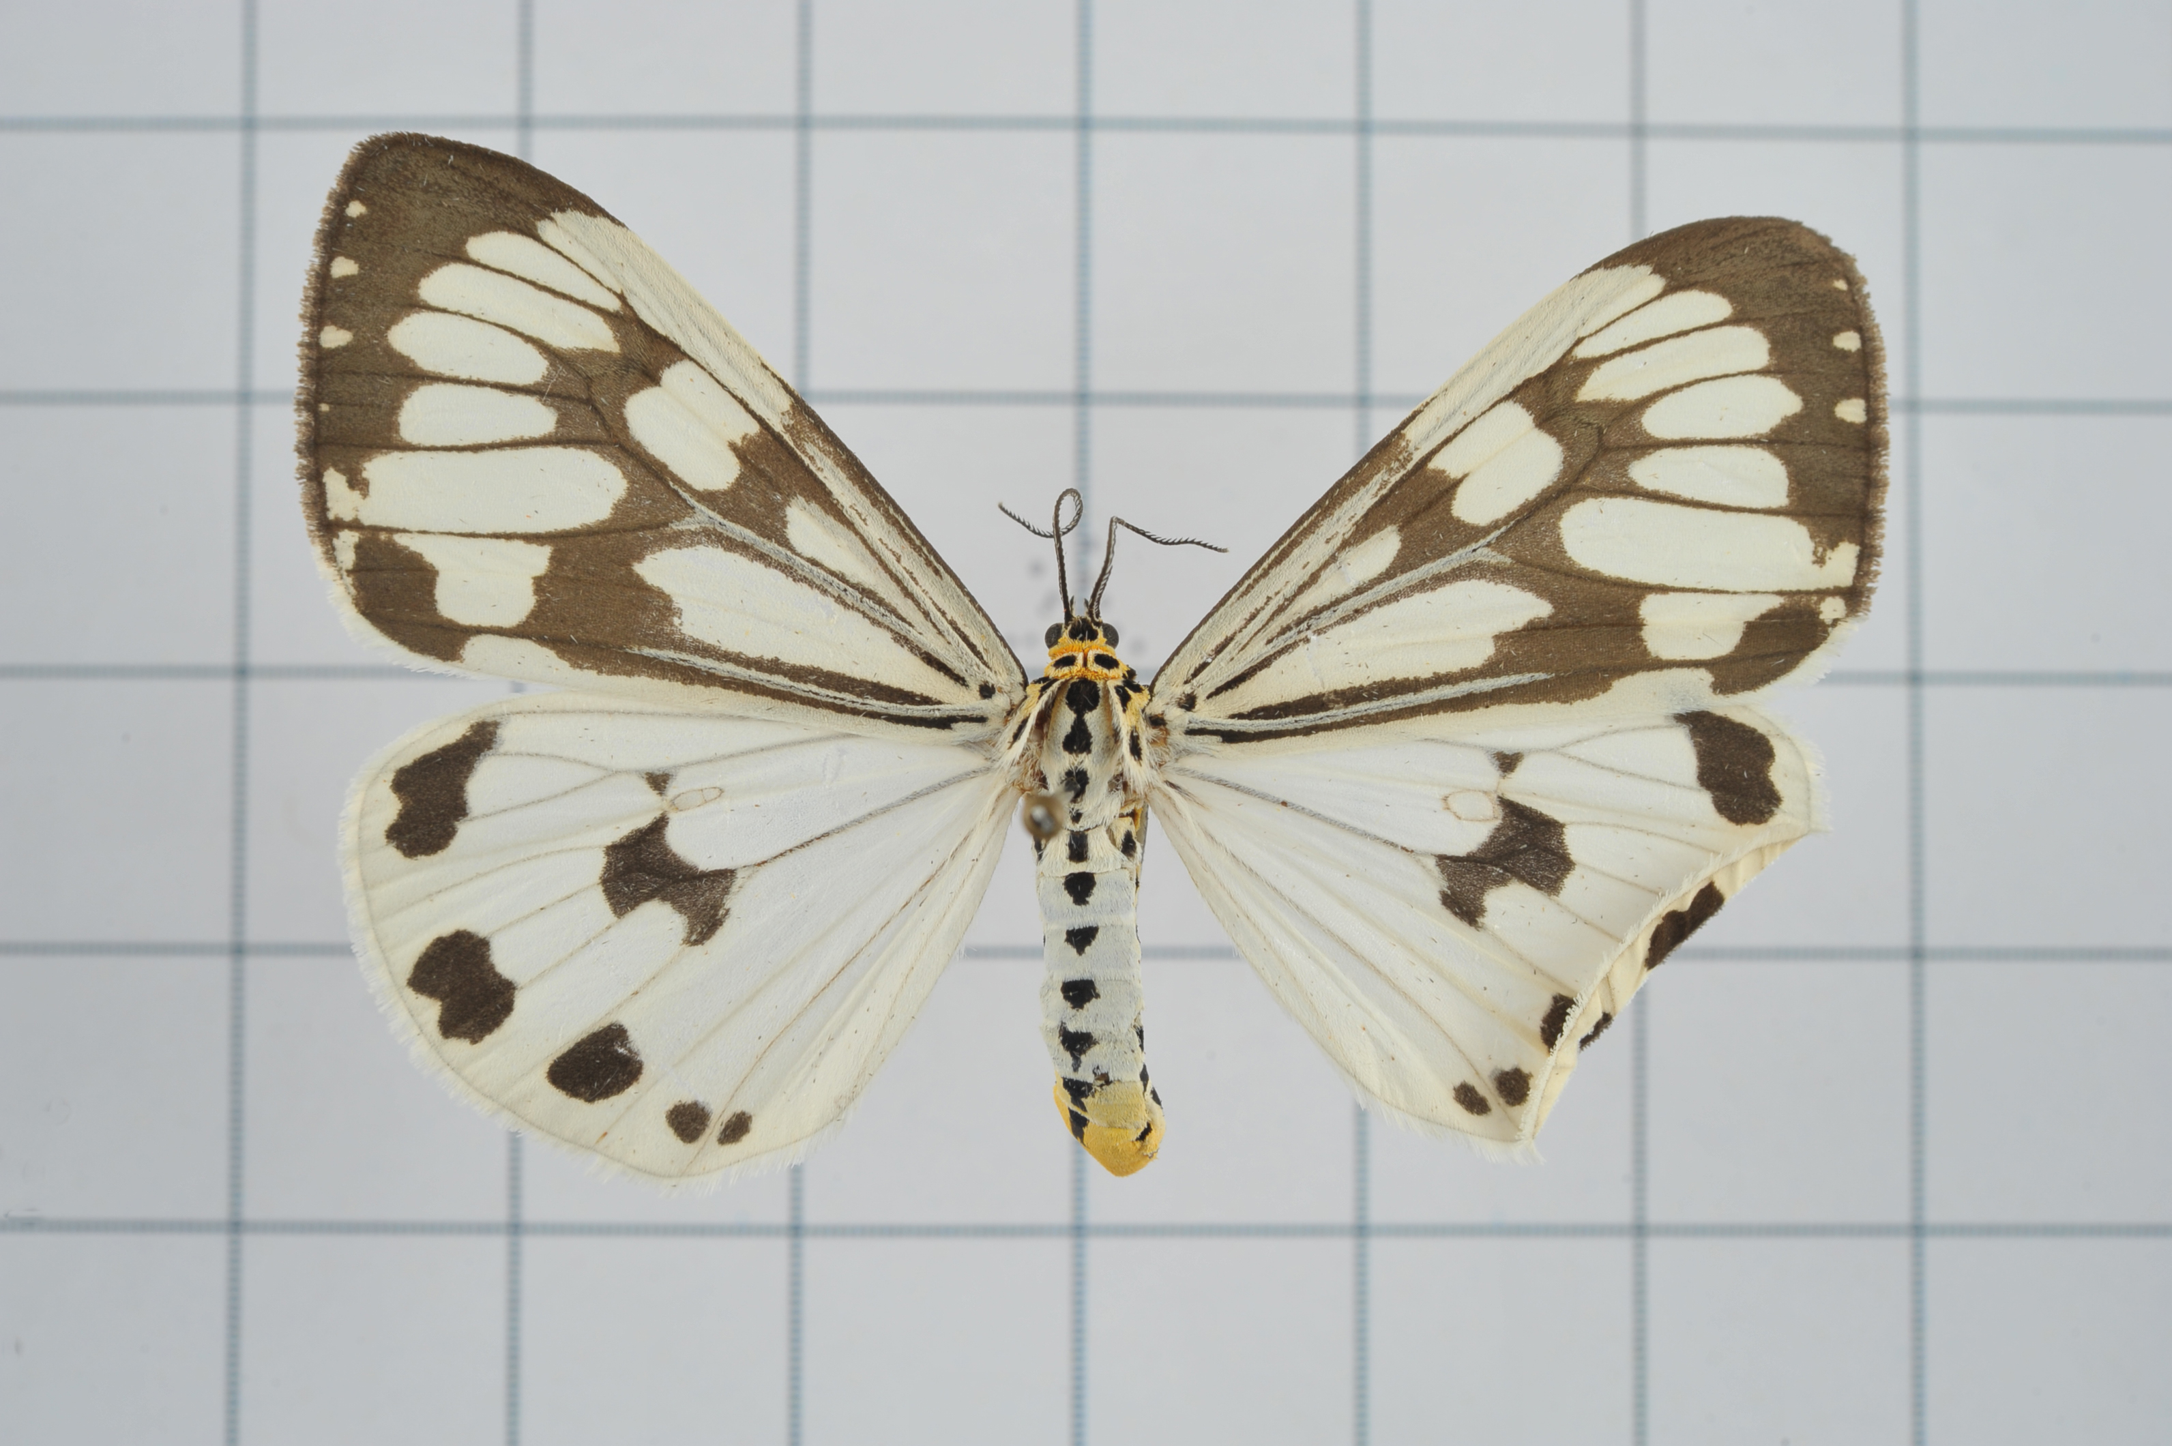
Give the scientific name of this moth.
Nyctemera adversata
